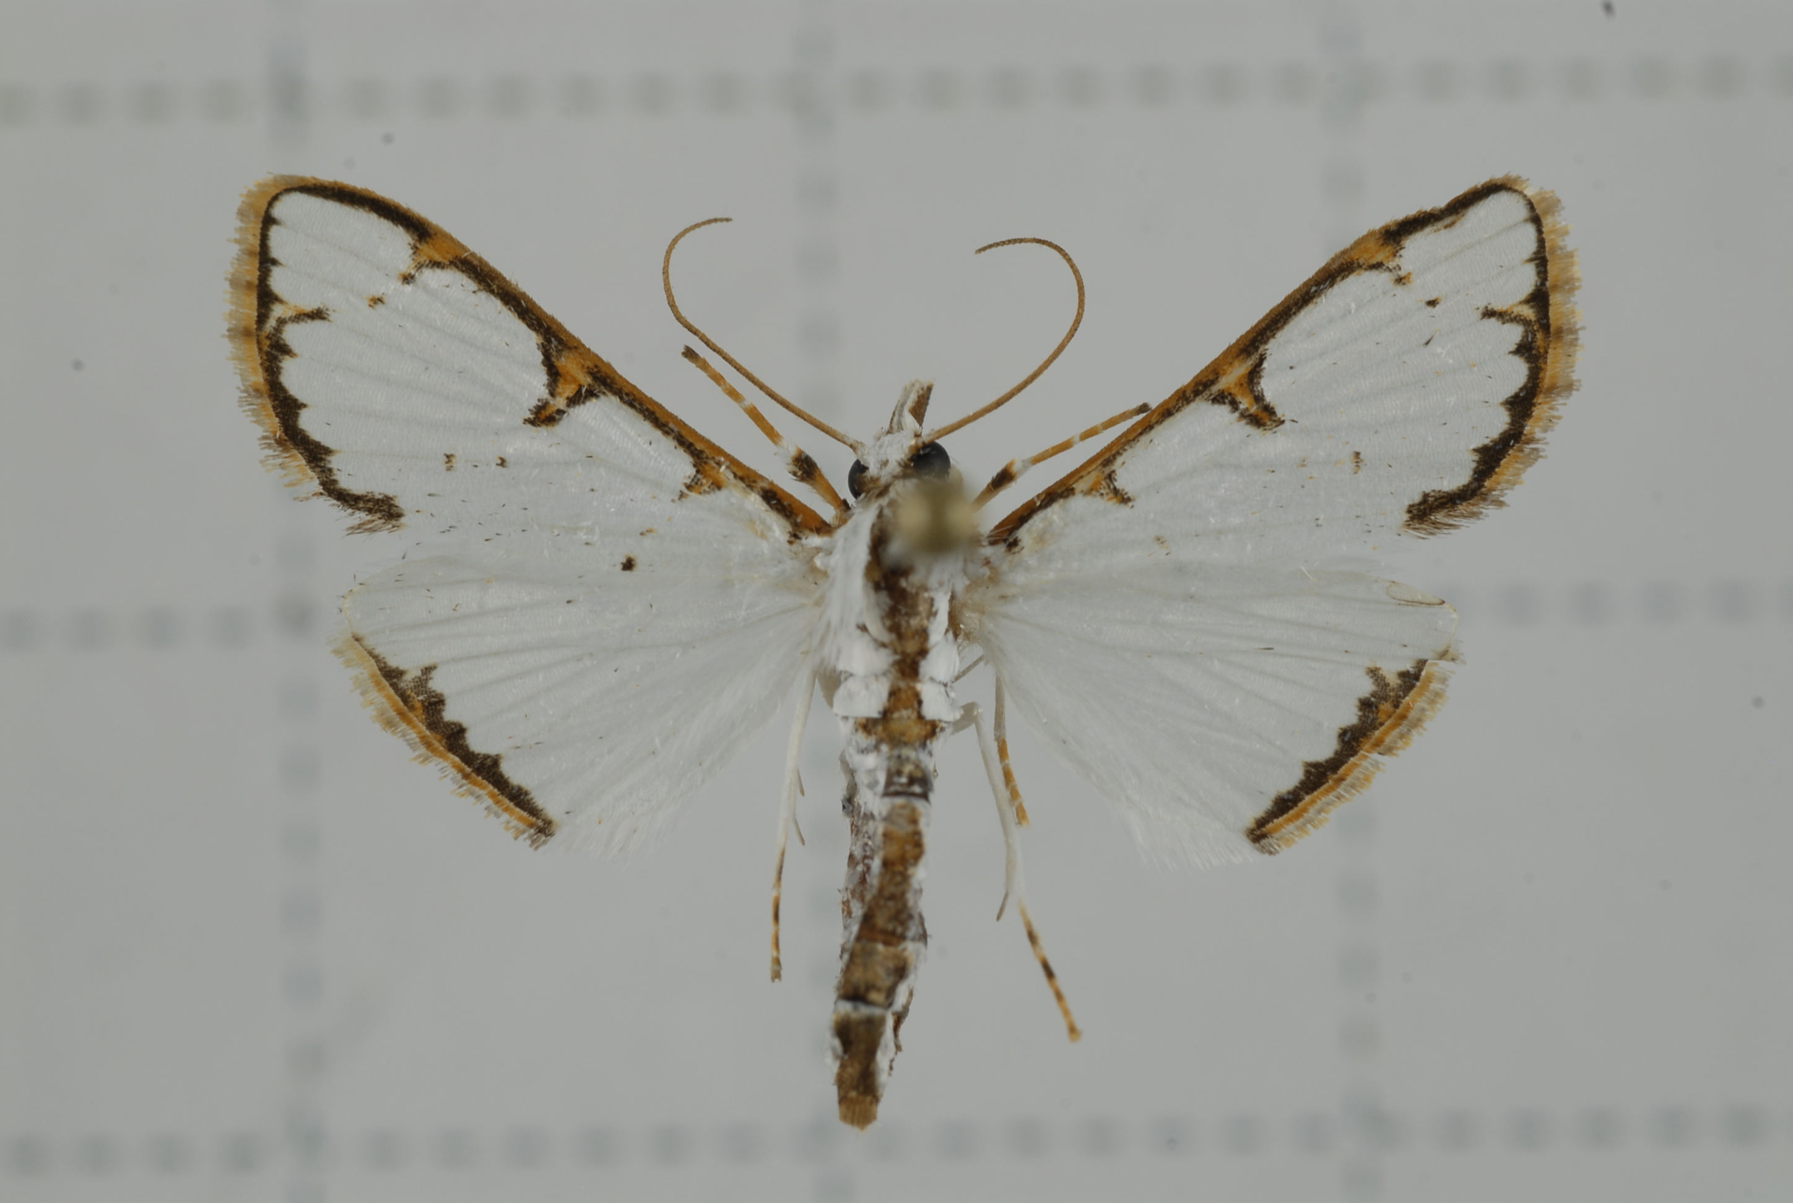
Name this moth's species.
Cirrhochrista spinuella
